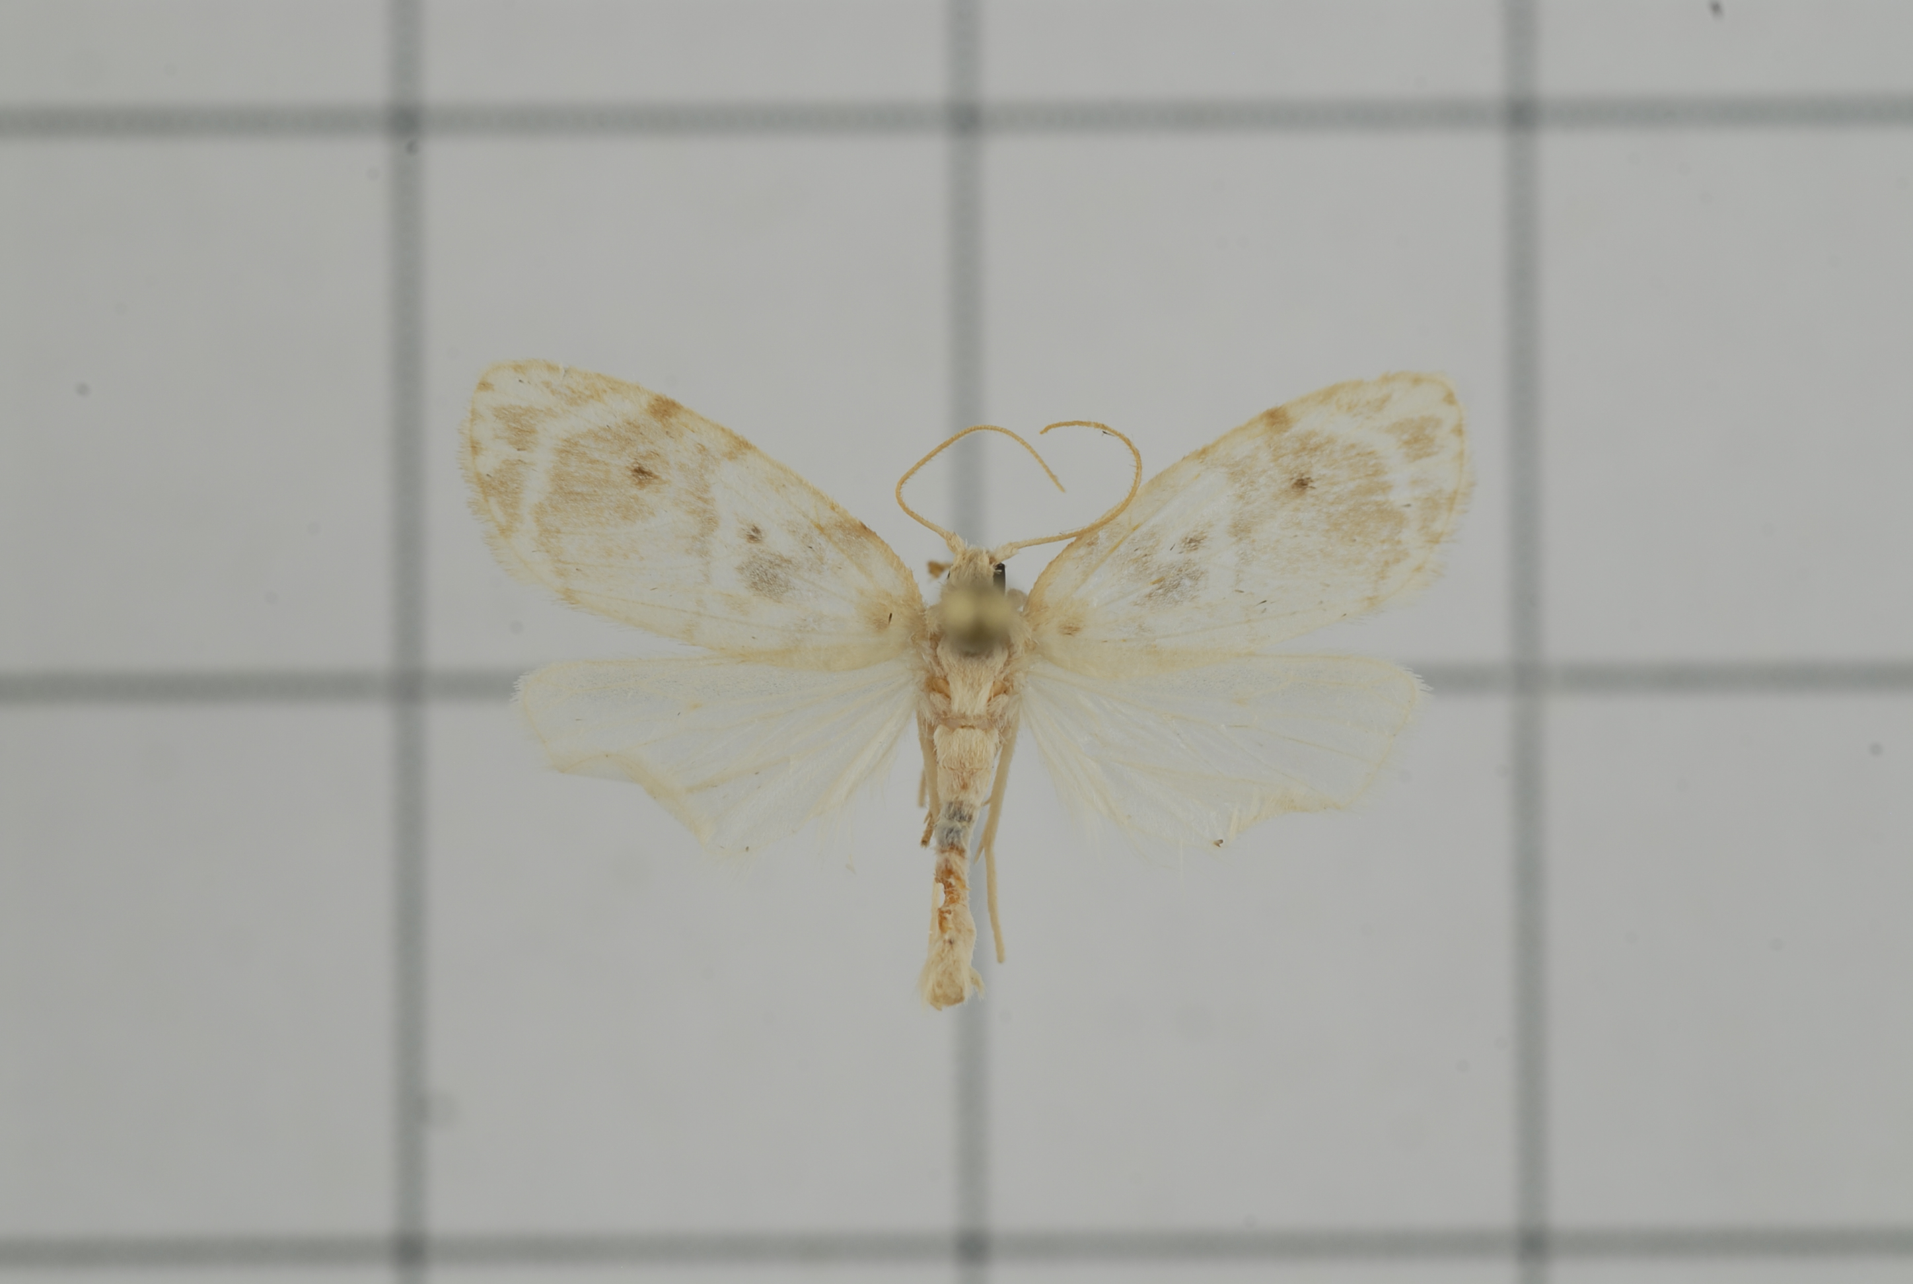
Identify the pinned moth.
Schistophleps bipuncta
